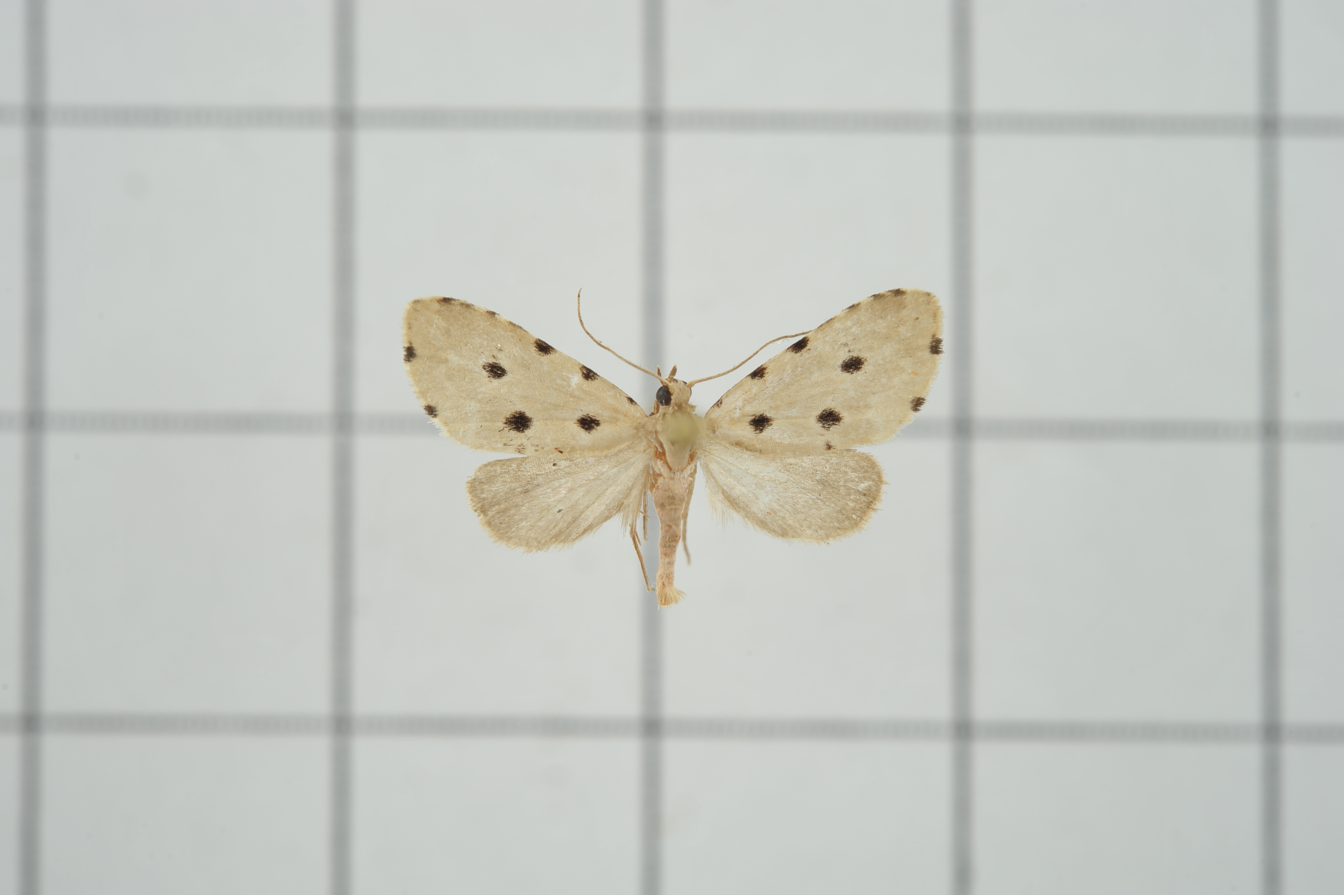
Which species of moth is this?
Metaemene atrigutta
